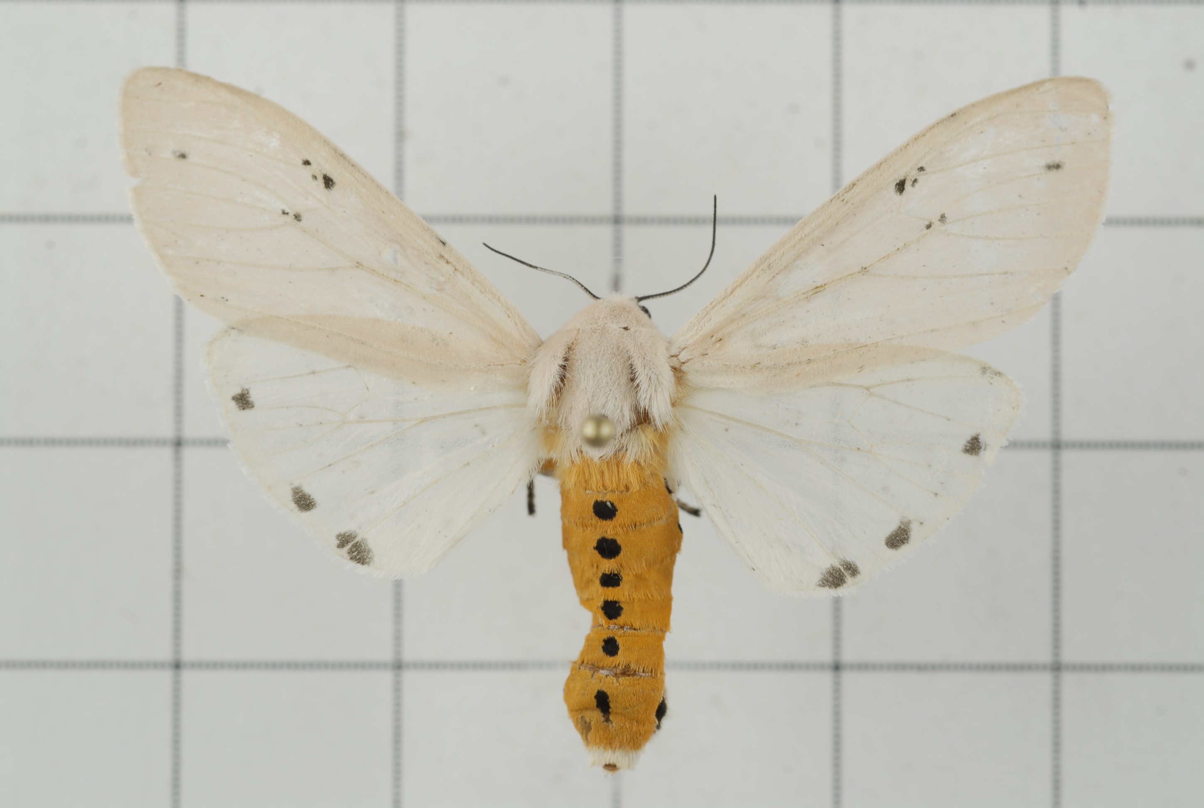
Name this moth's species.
Creatonotos transiens koni
